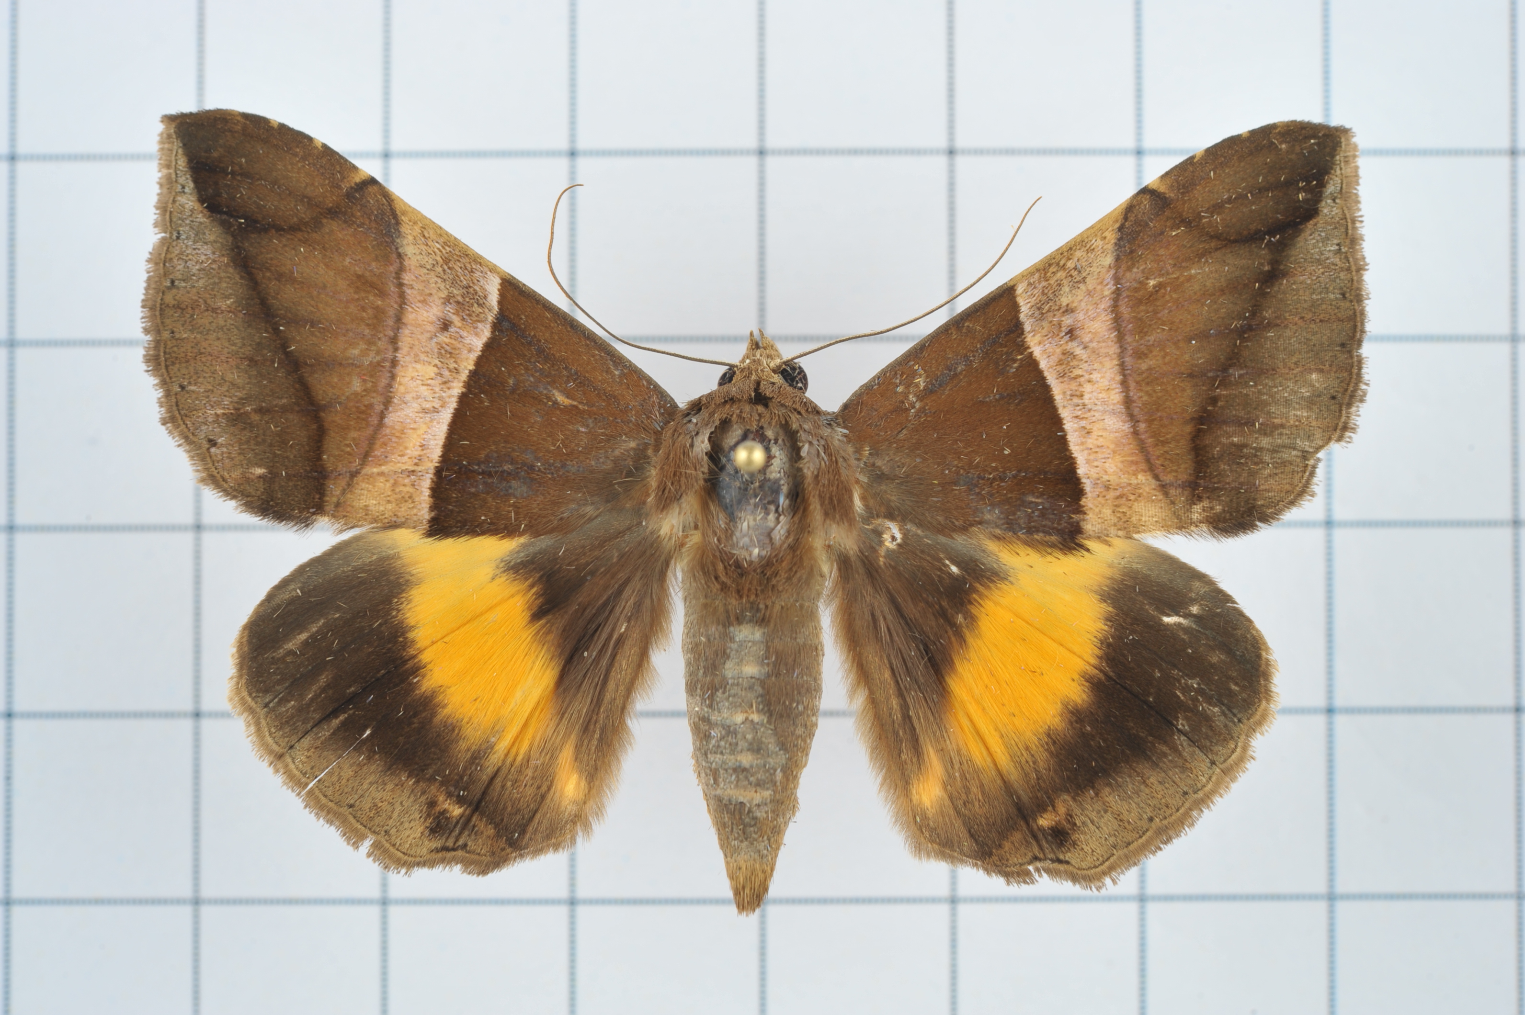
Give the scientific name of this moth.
Bastilla fulvotaenia
